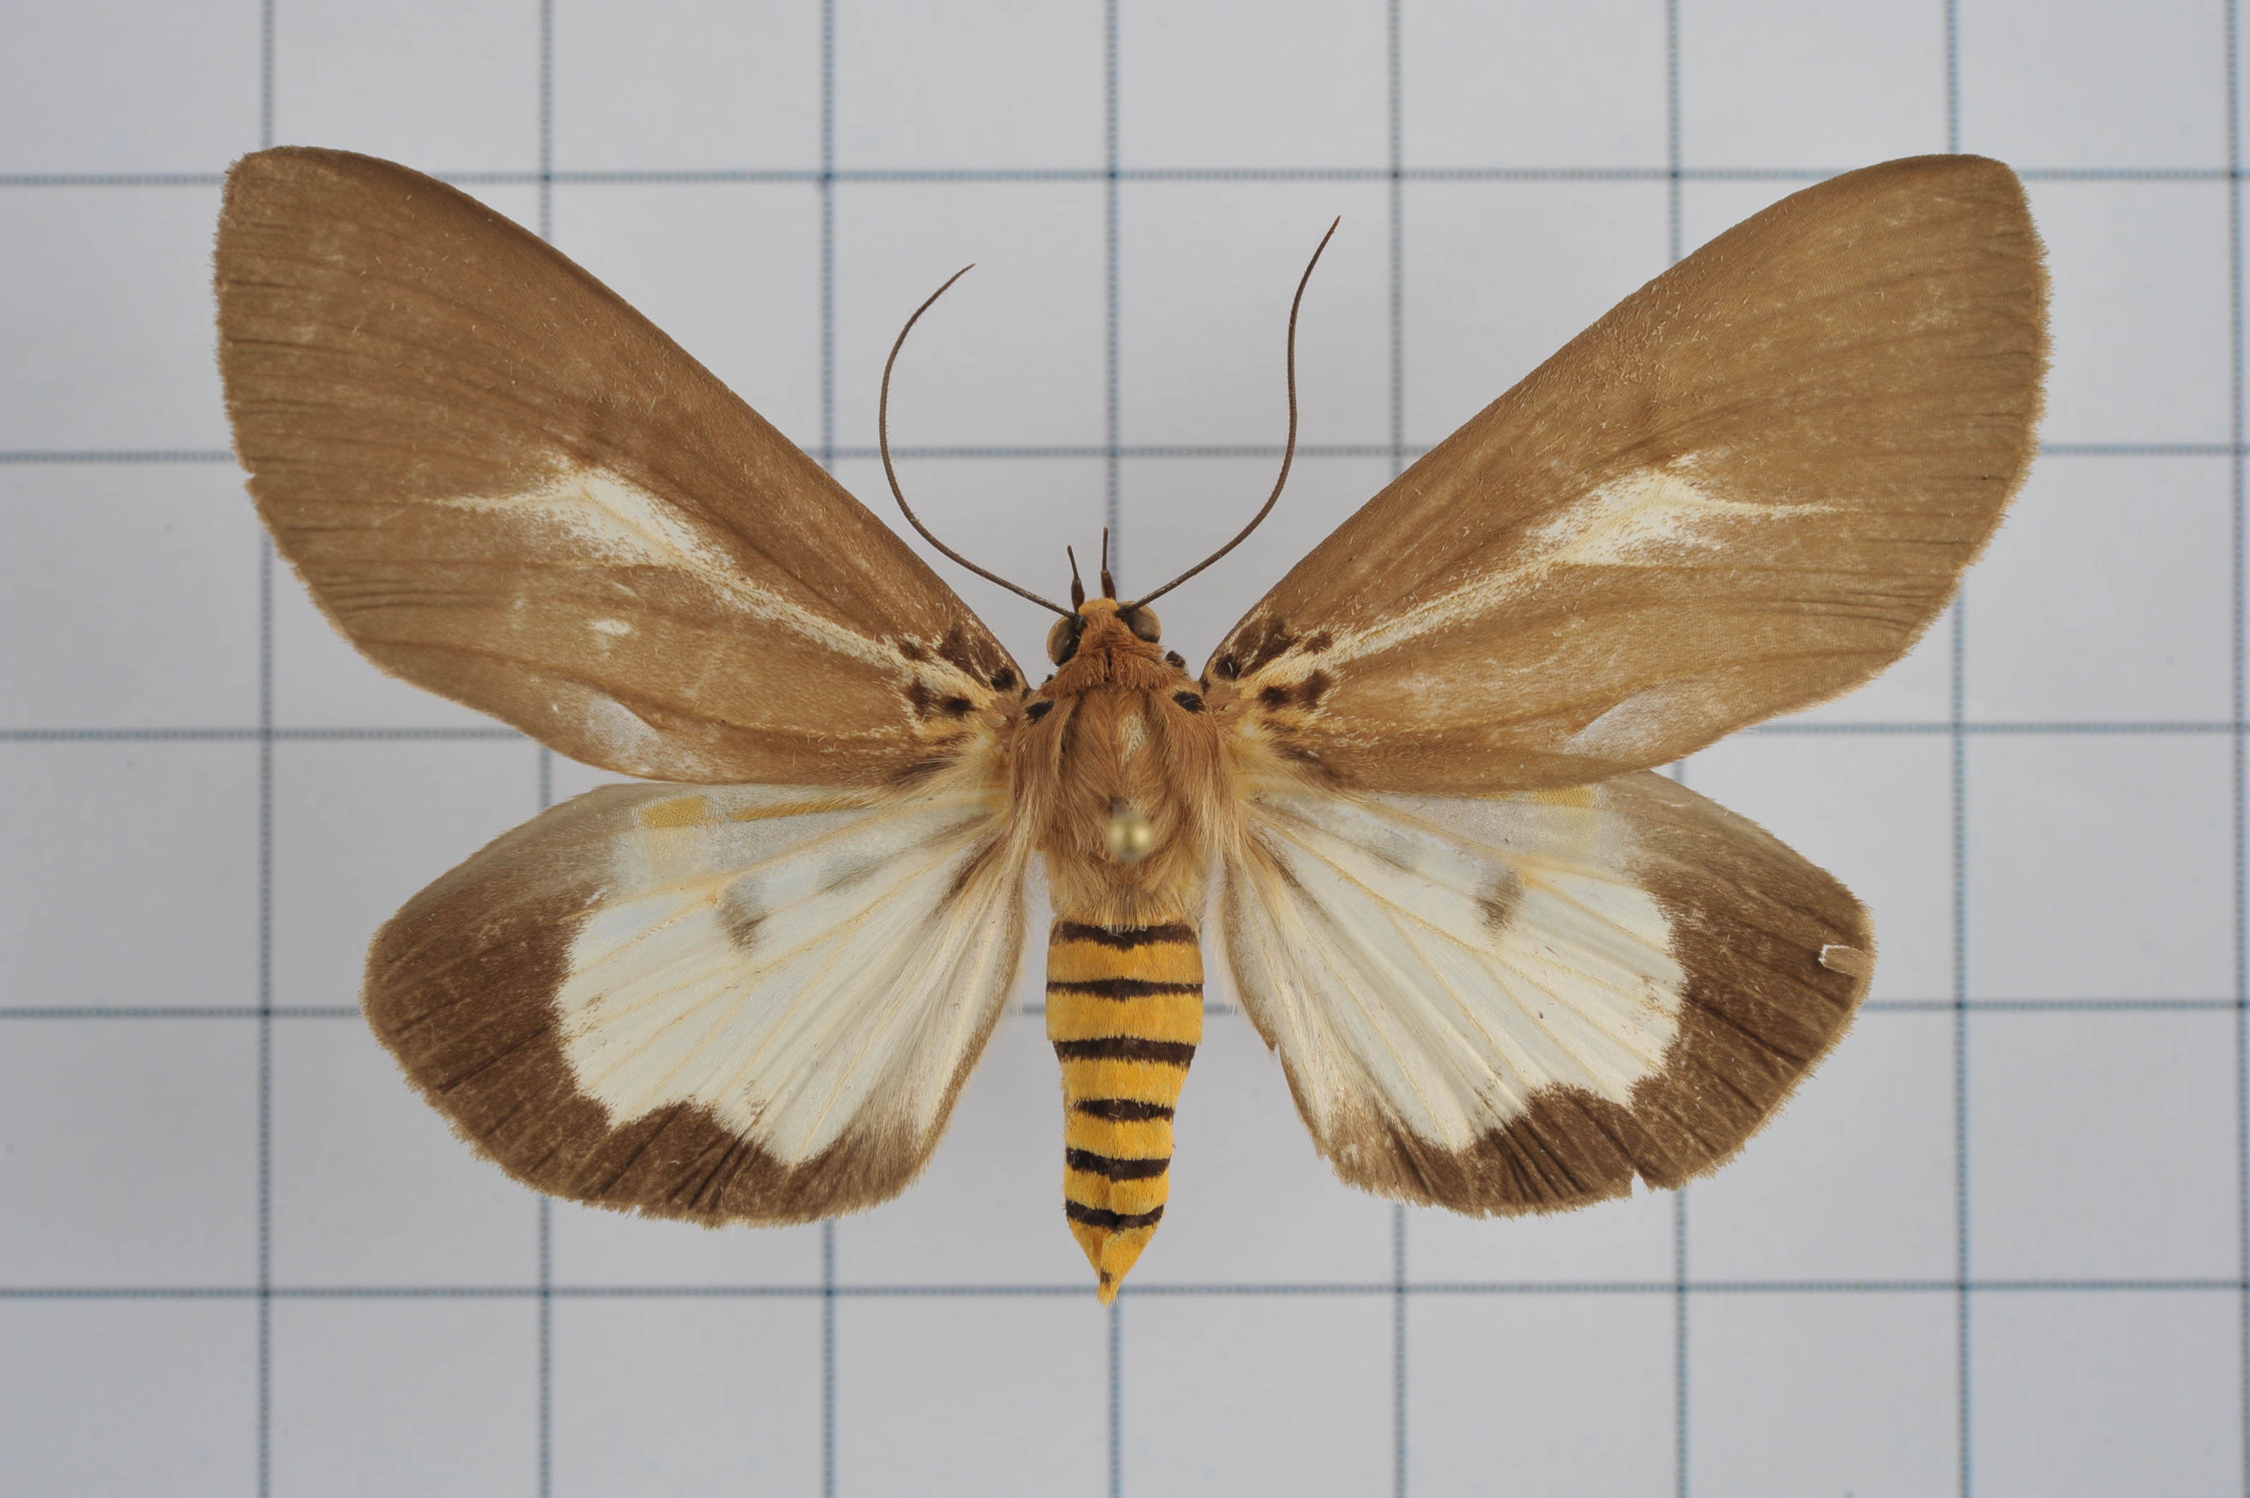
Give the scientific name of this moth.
Asota heliconia zebrina
